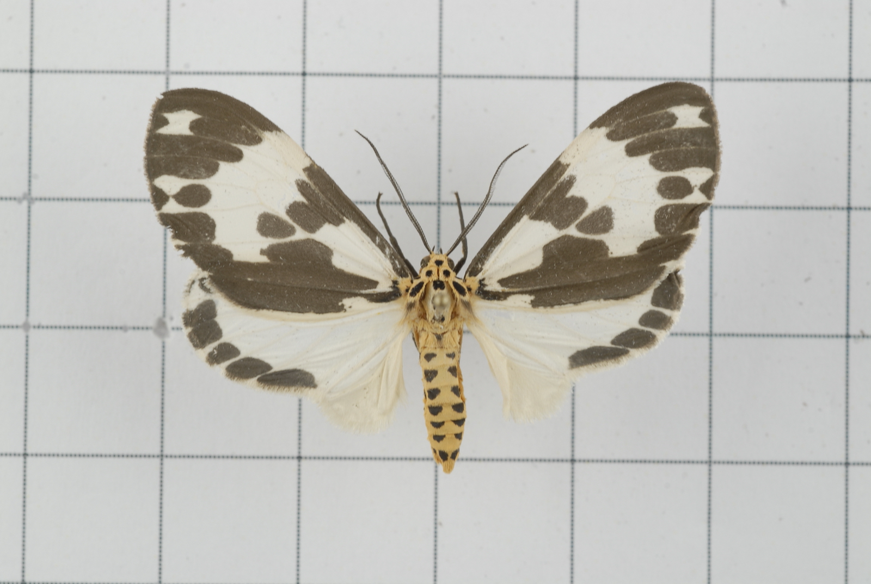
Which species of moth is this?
Nyctemera carissima formosana
